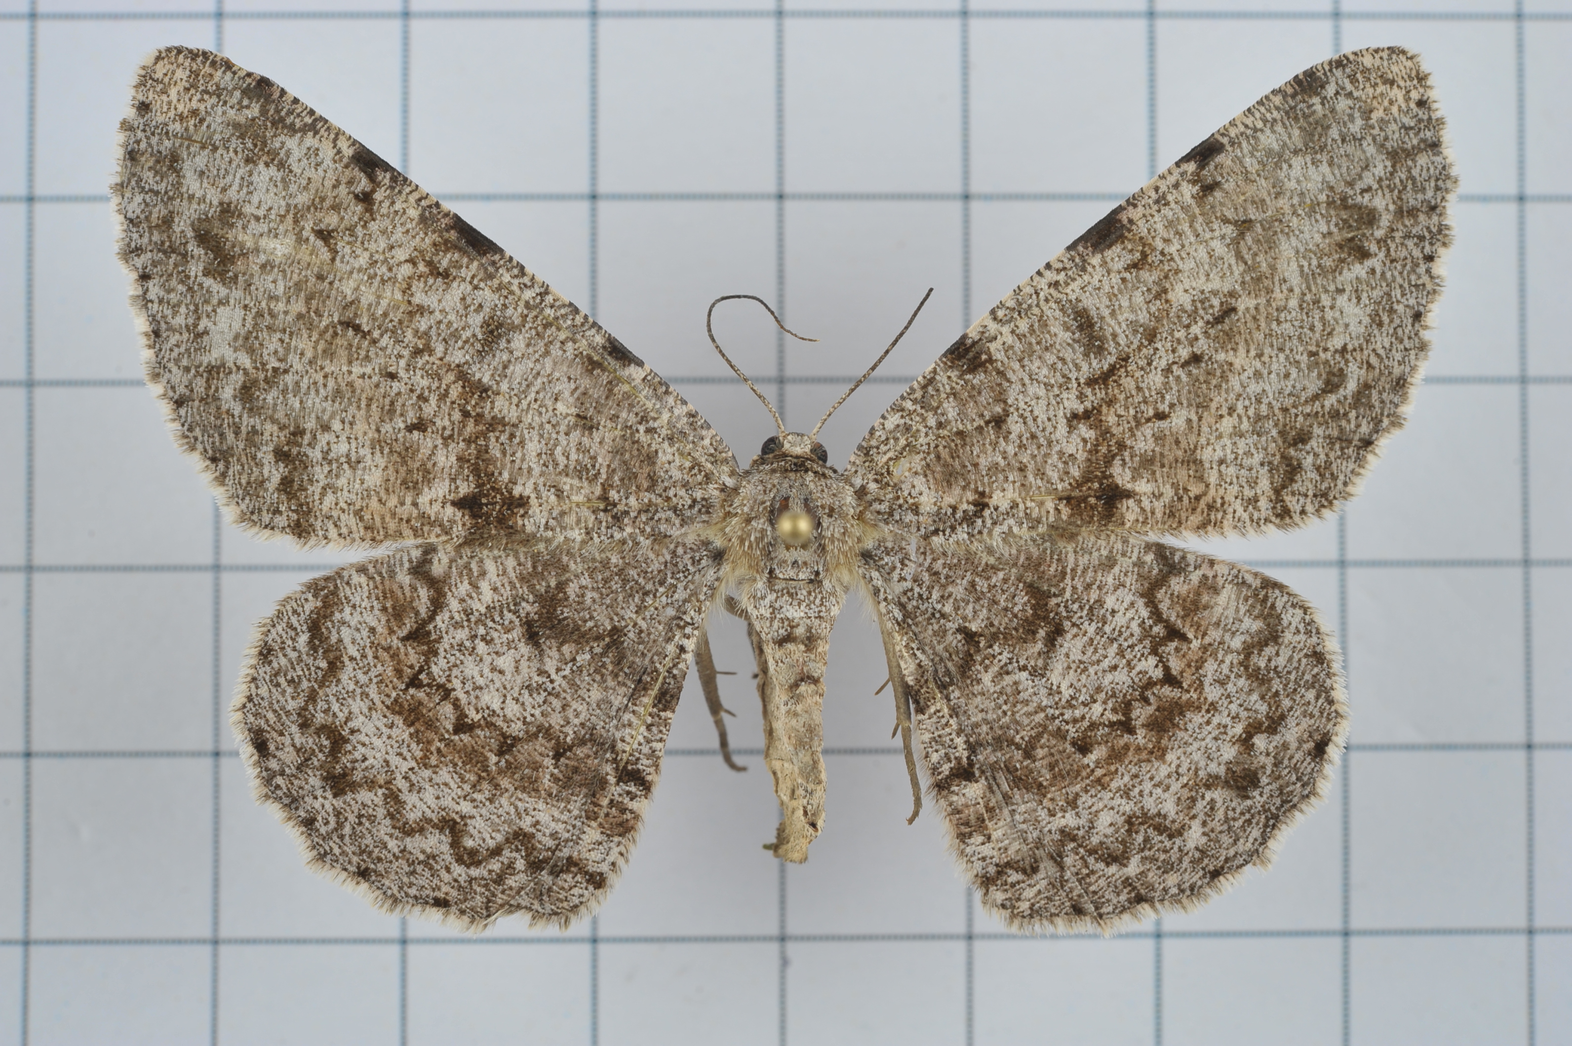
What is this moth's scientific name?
Hypomecis cineracea
